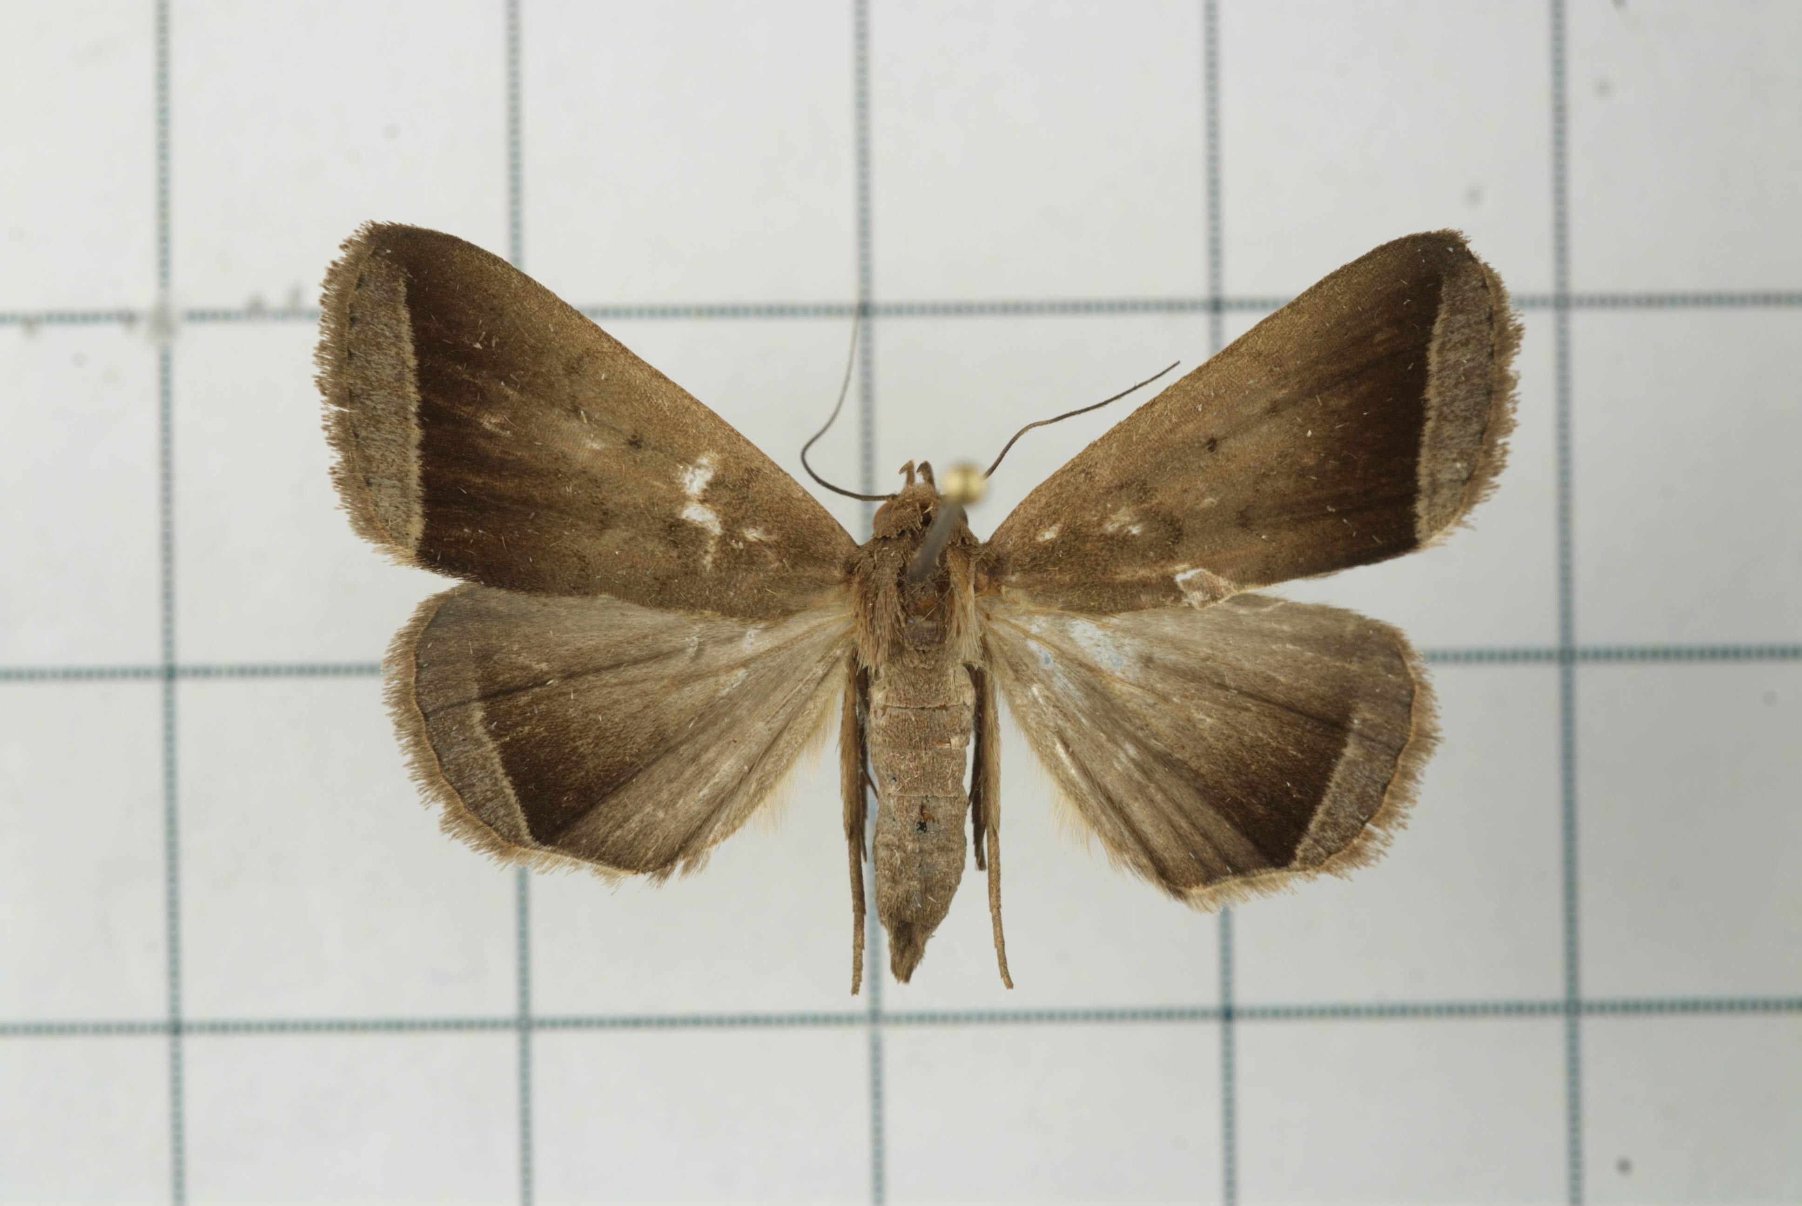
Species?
Simplicia bimarginata
